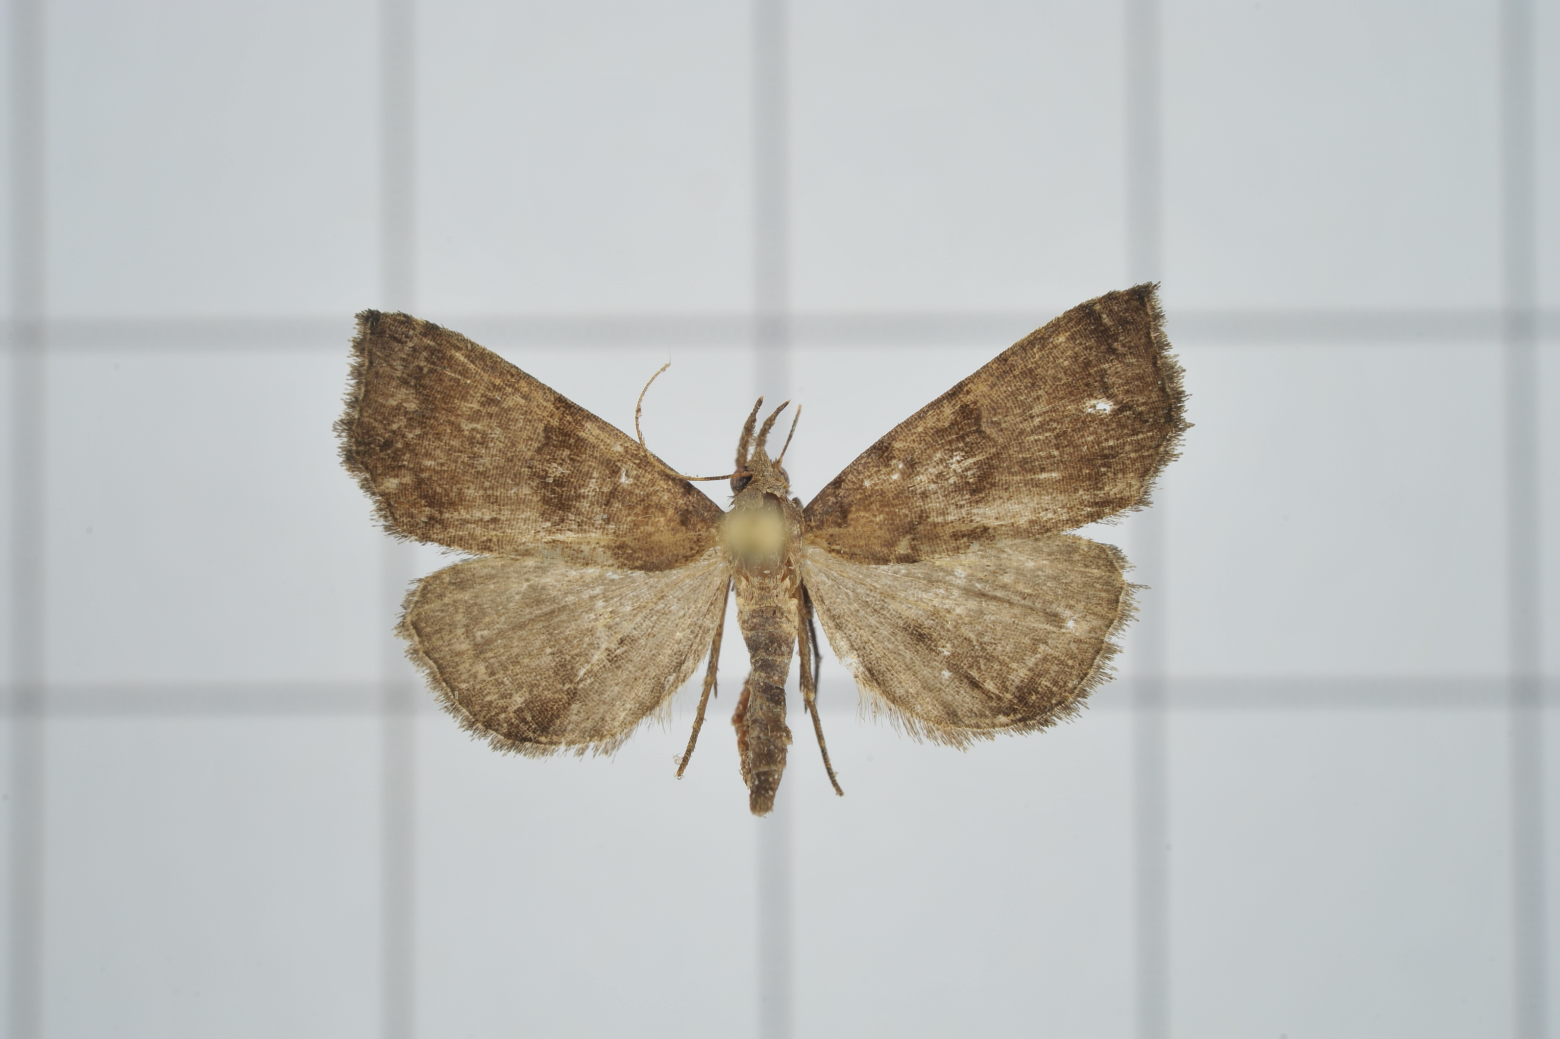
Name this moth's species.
Hipoepa fractalis
